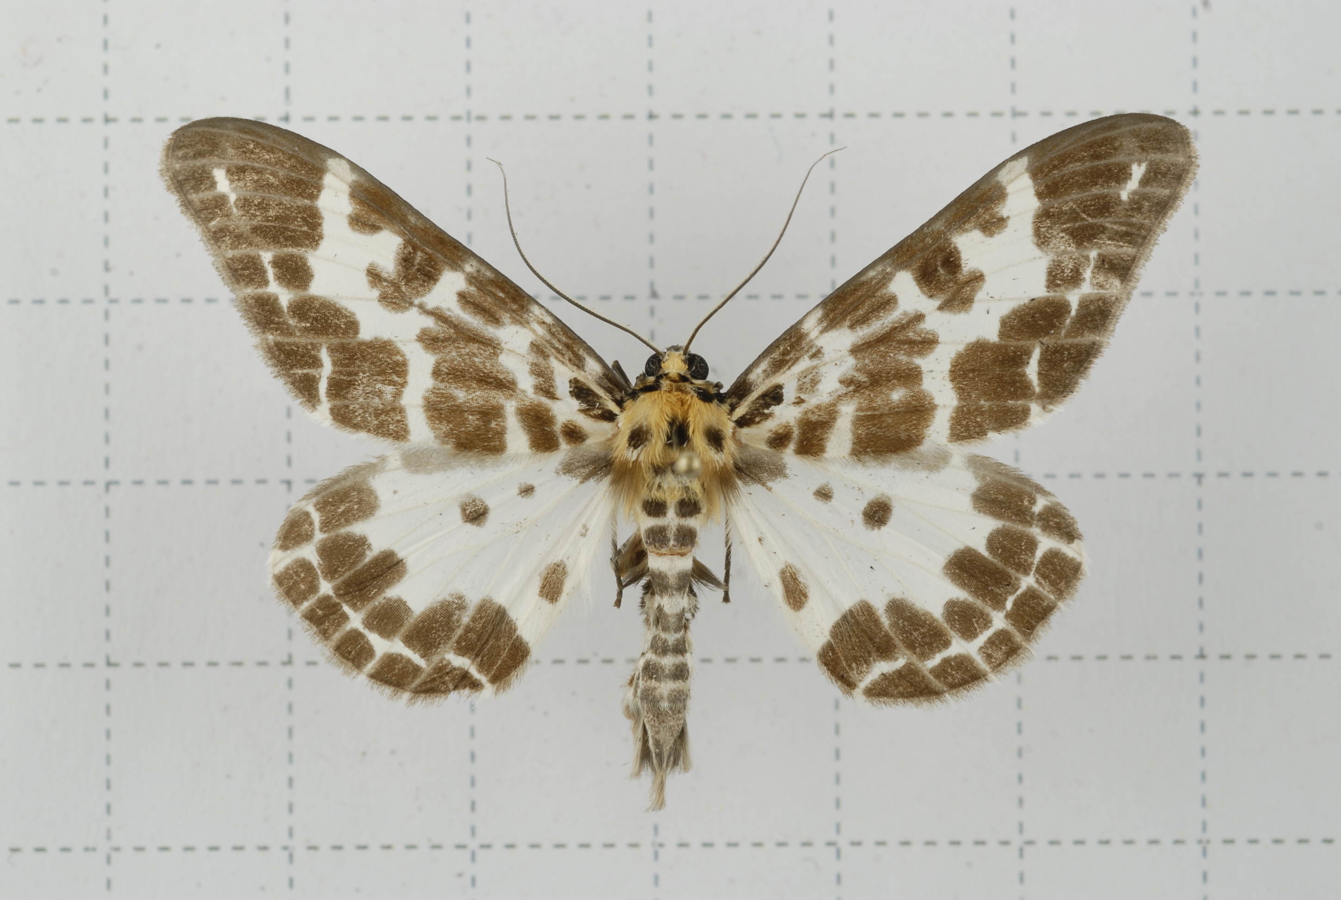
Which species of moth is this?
Pogonopygia nigralbata nigralbata
